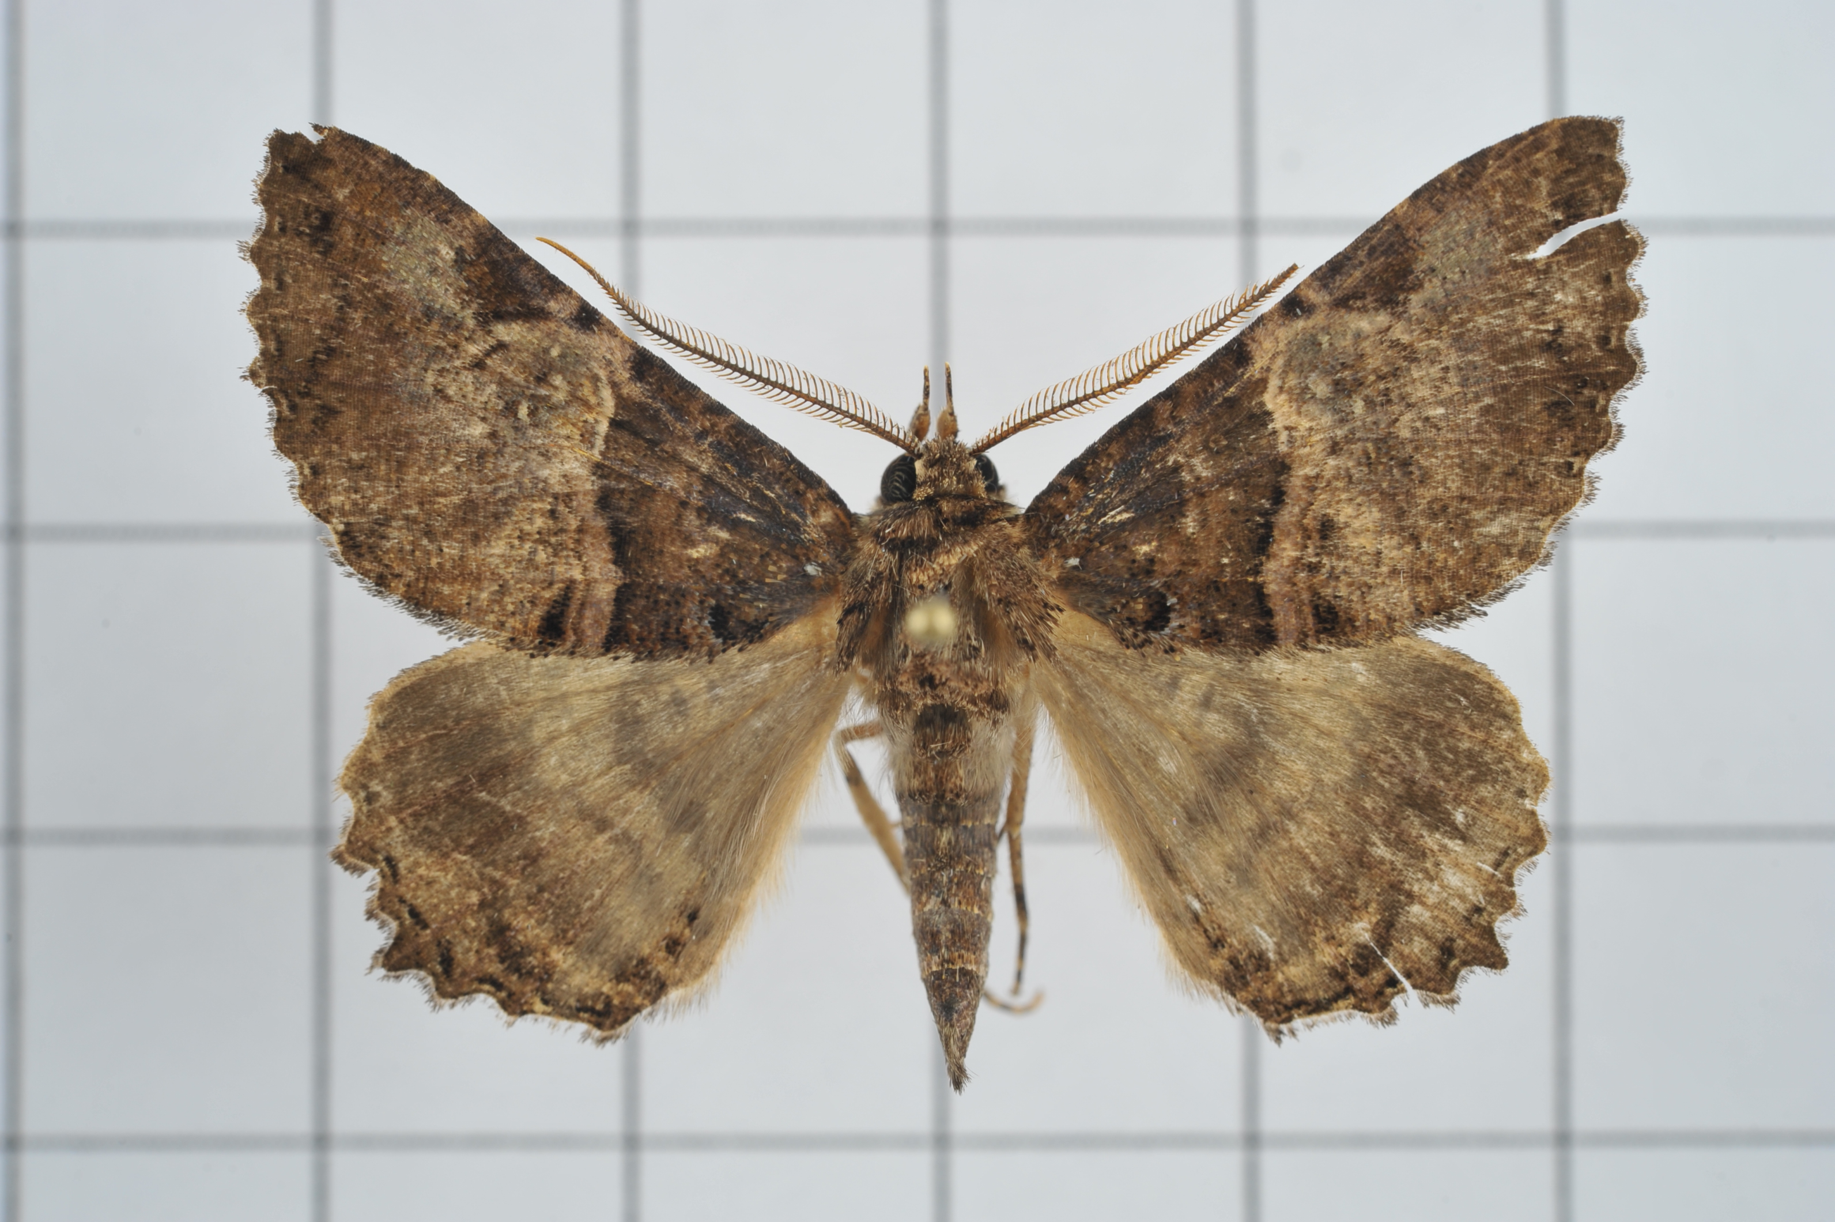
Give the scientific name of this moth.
Daddala lucilla
